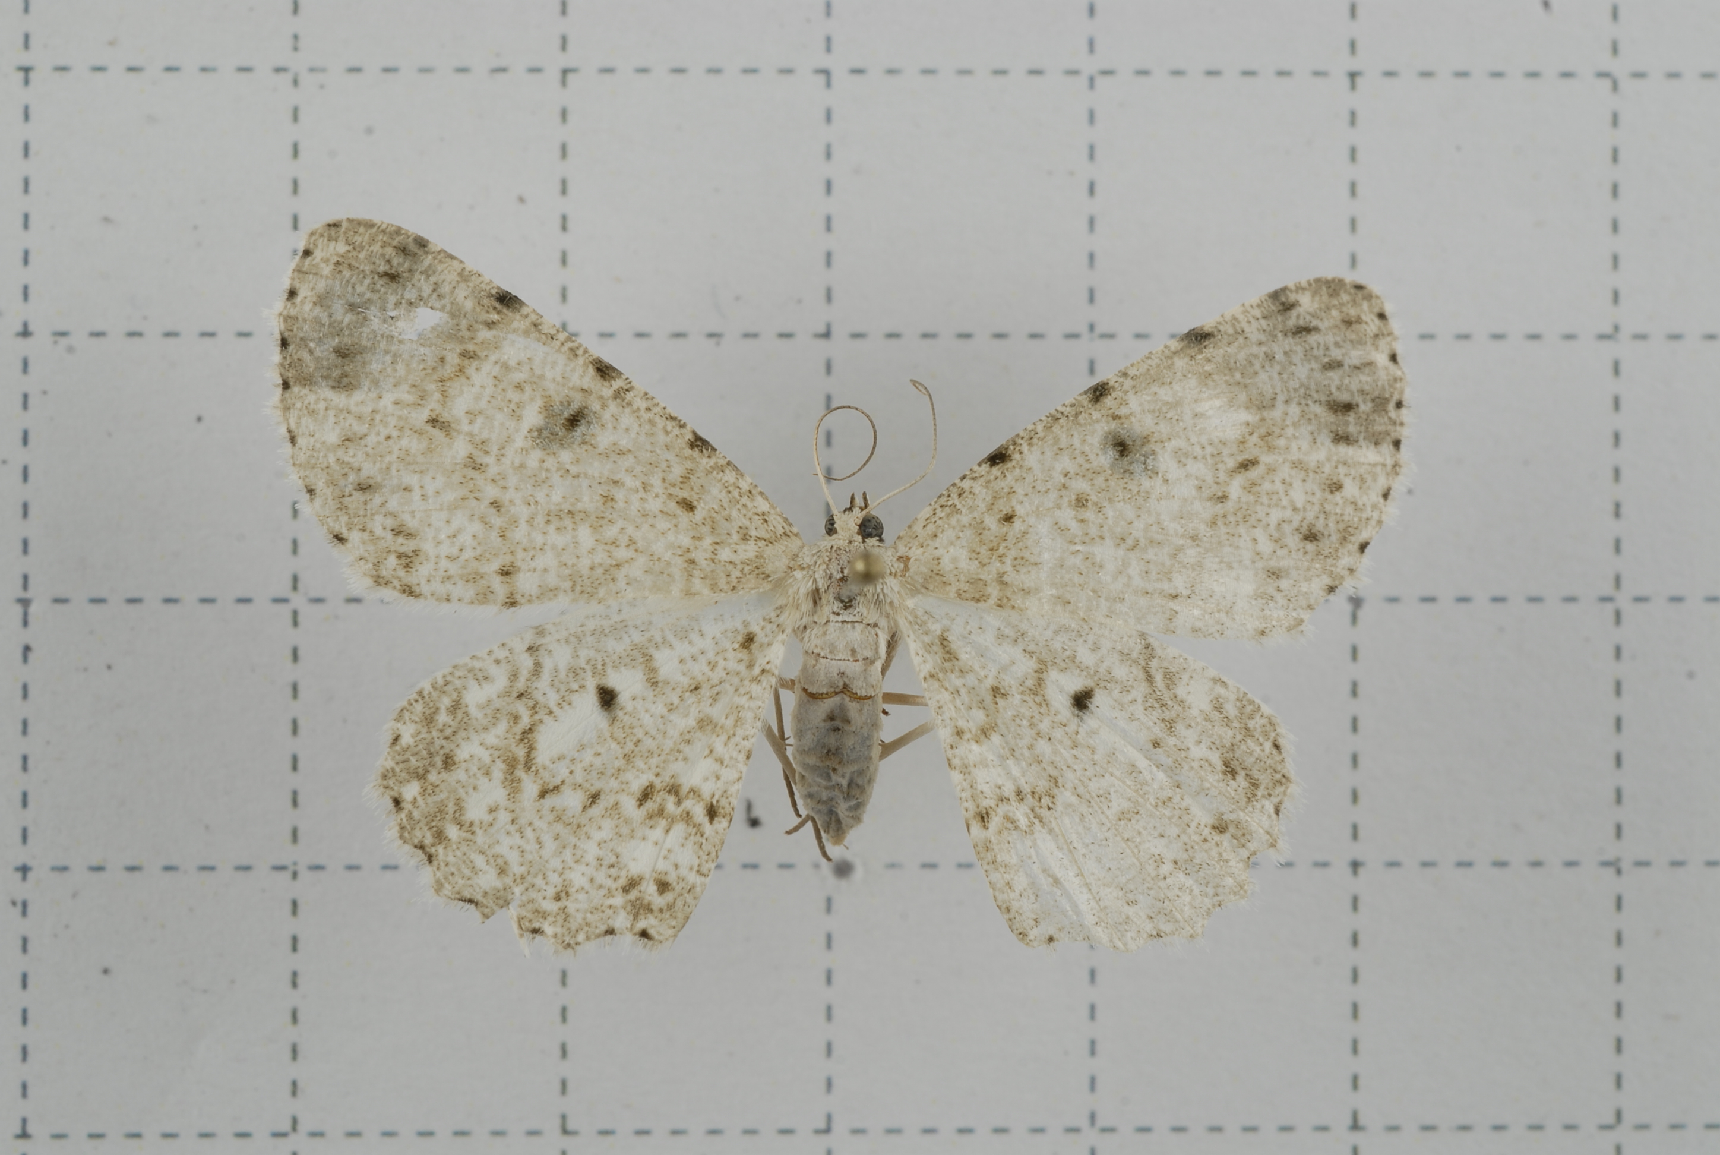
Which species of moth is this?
Catoria sublavaria
